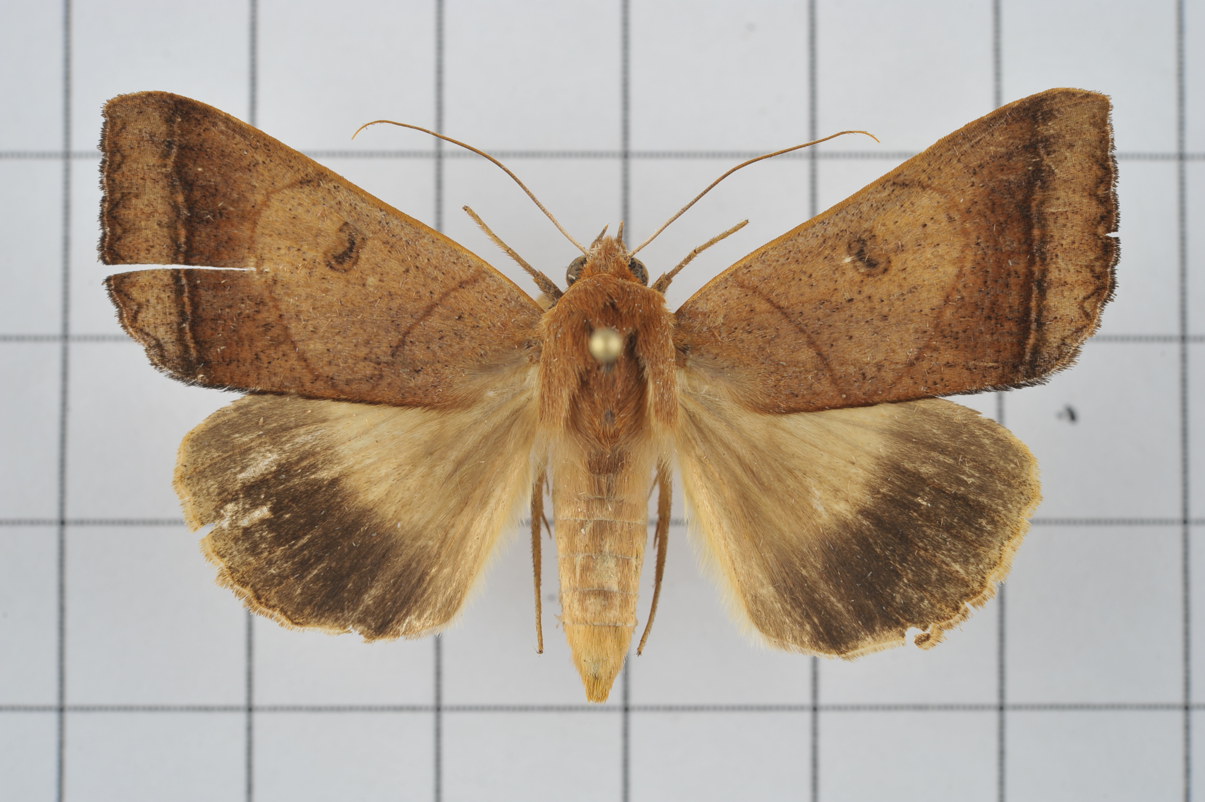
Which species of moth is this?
Ophiusa trapezium
